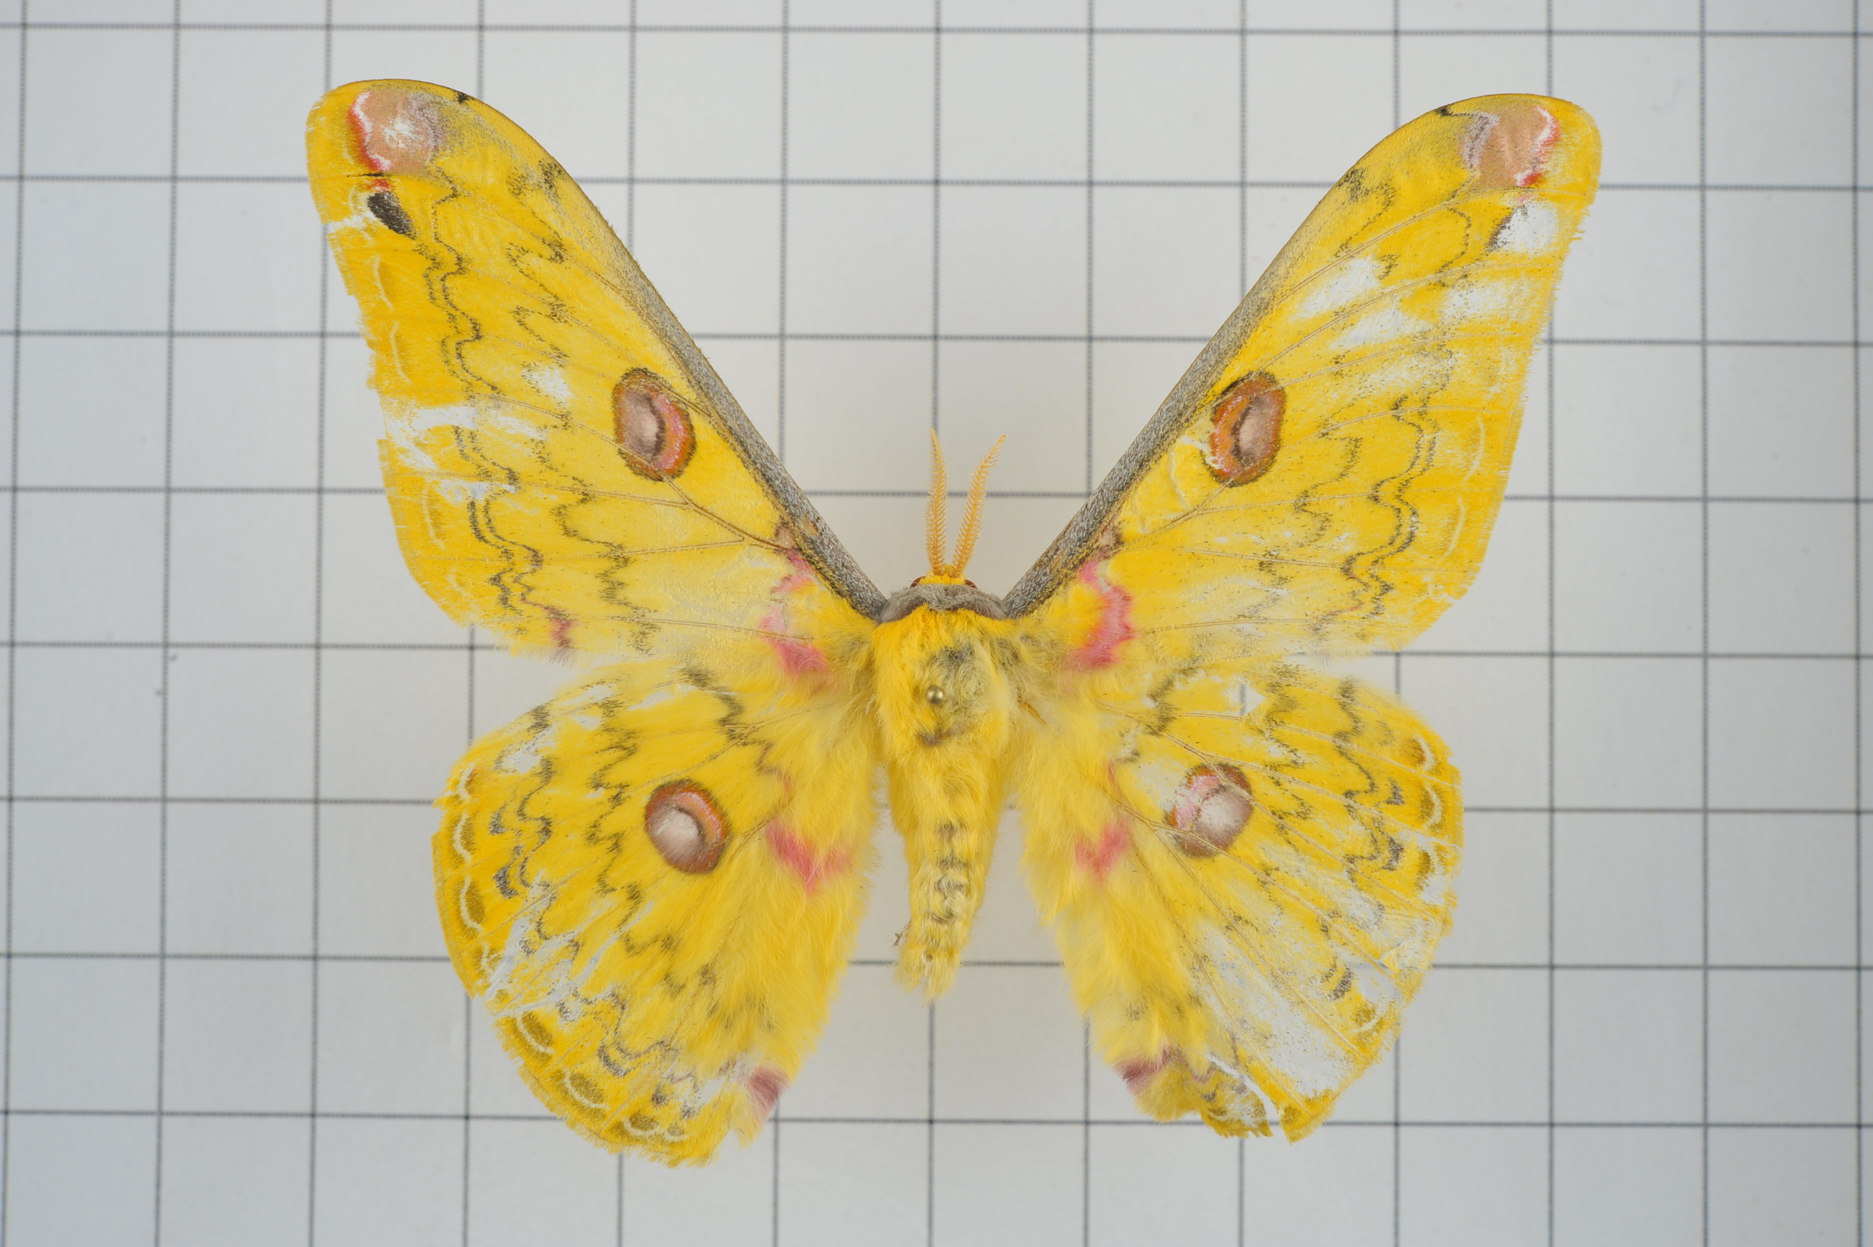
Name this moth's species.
Loepa formosensis
